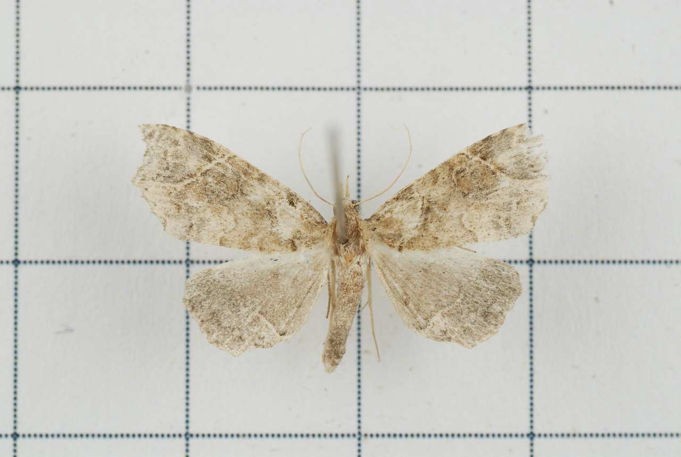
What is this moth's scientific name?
Parolulis renalis
